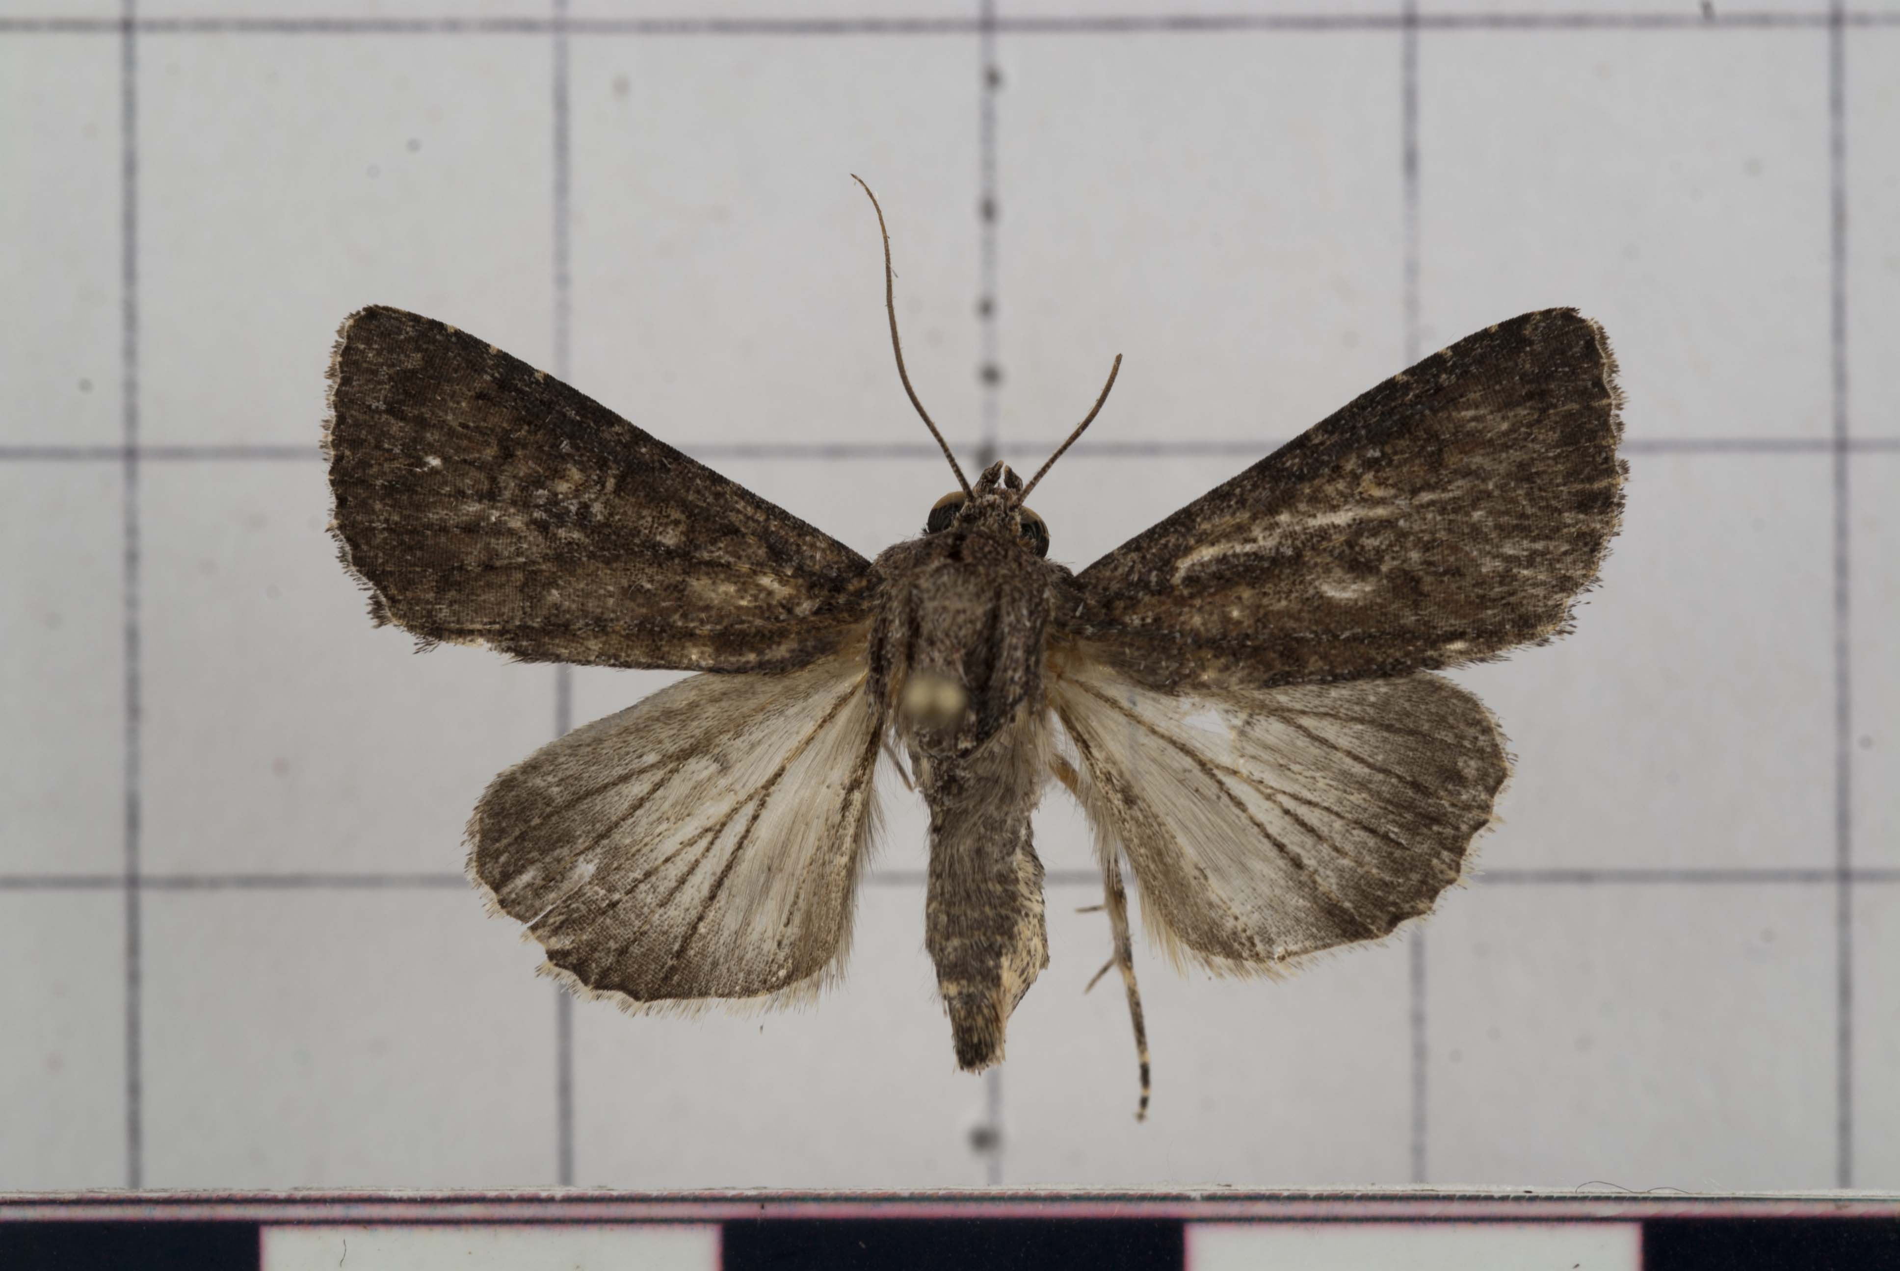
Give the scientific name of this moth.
Condica serva
